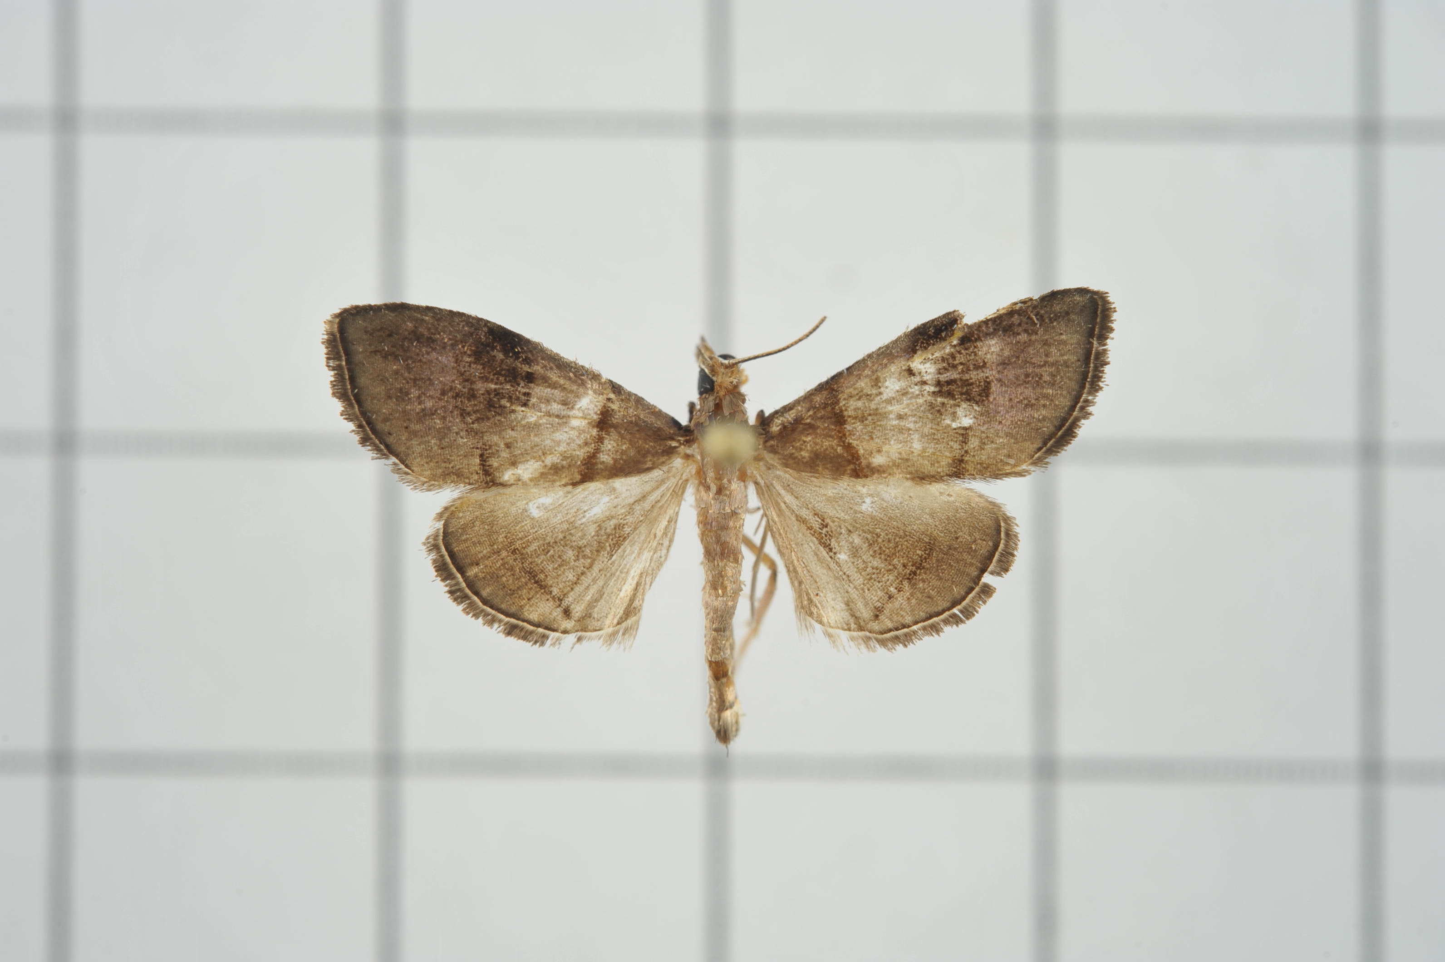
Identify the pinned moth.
Clupeosoma cinerea
